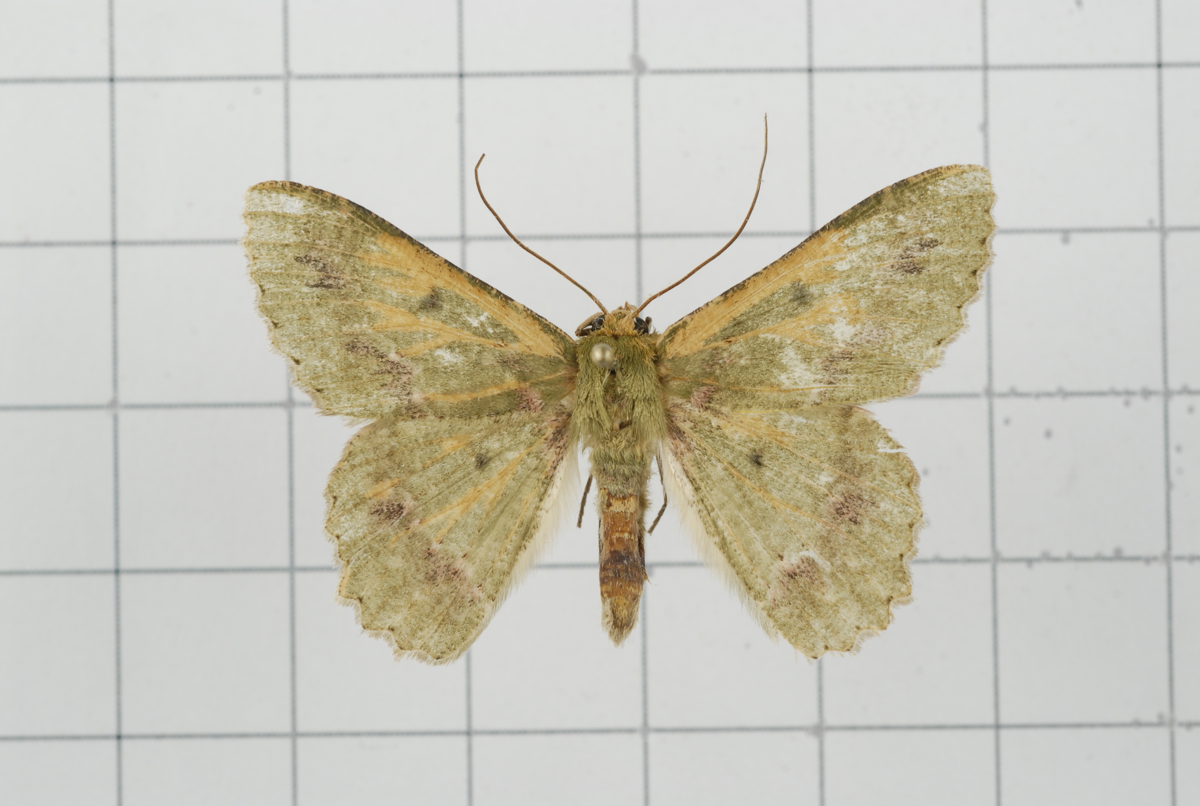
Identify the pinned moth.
Herochroma cristata
